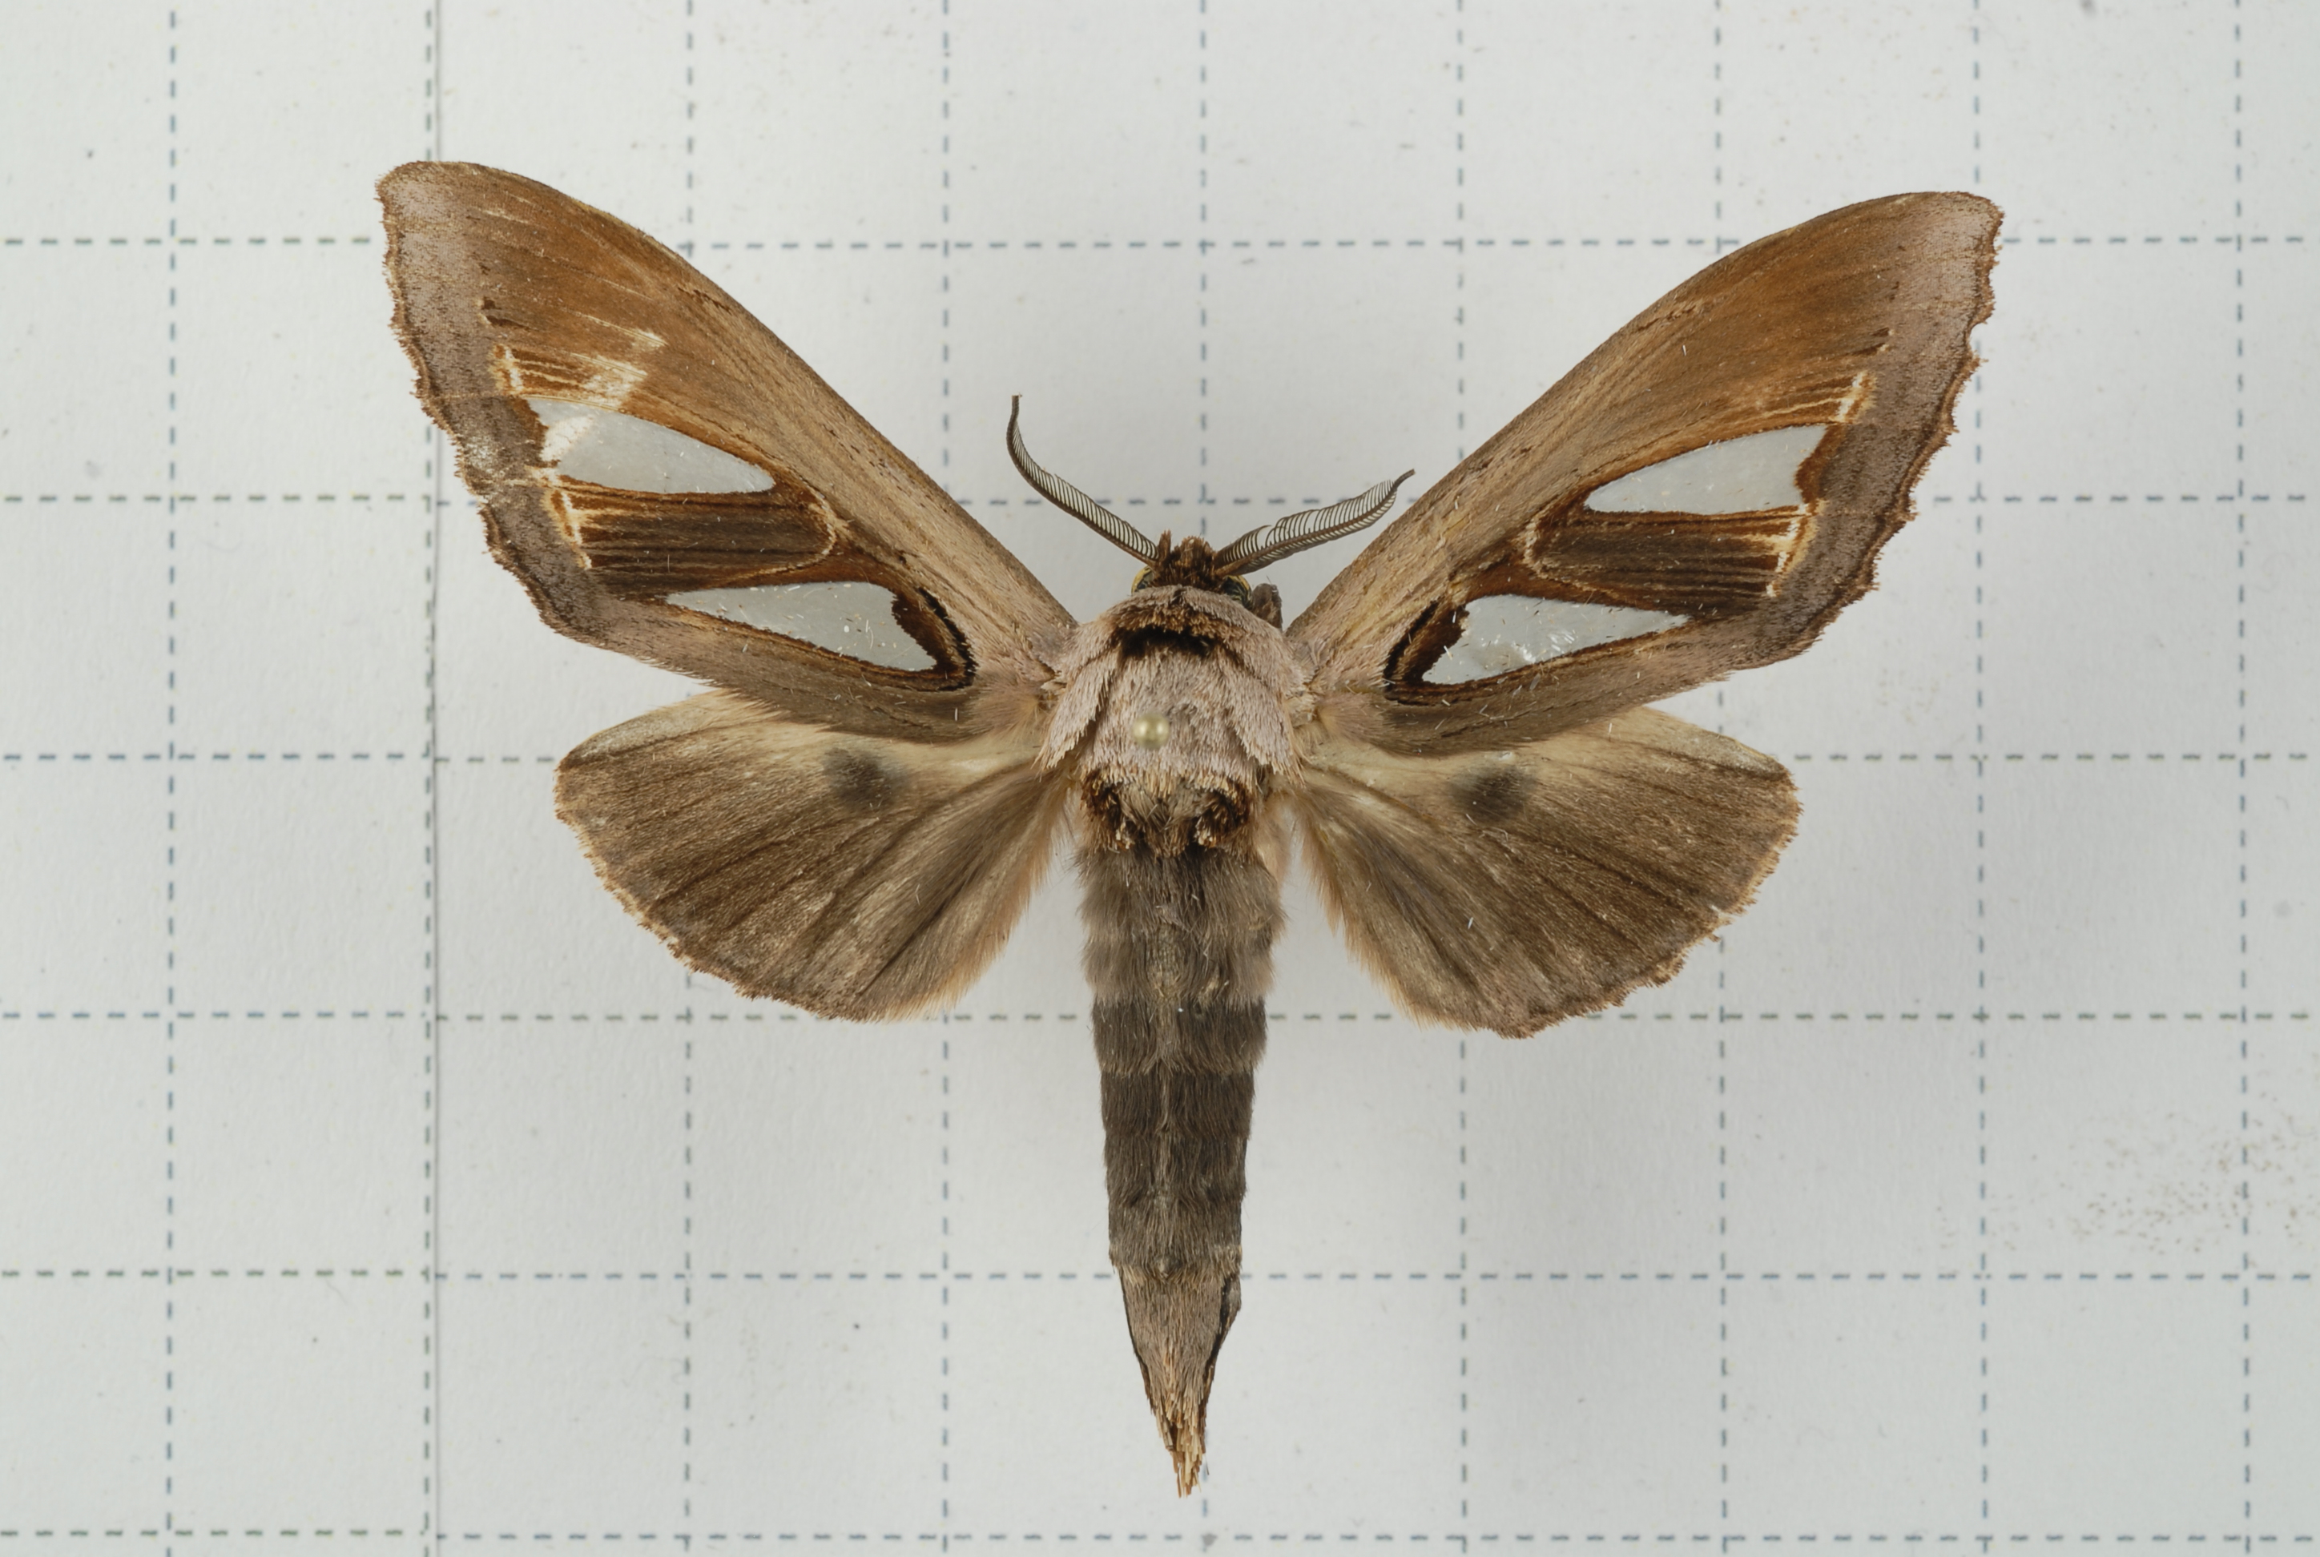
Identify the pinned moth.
Tarsolepis japonica
